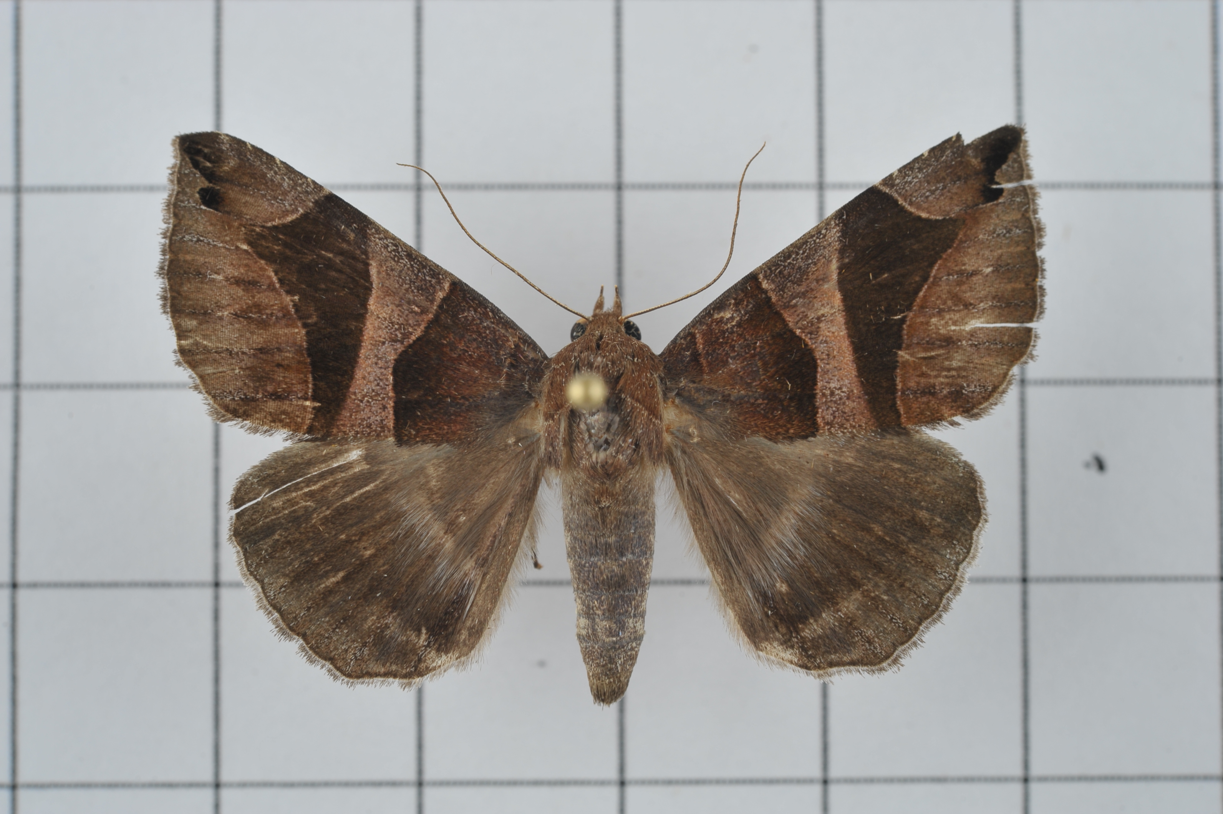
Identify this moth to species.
Bastilla arcuata
